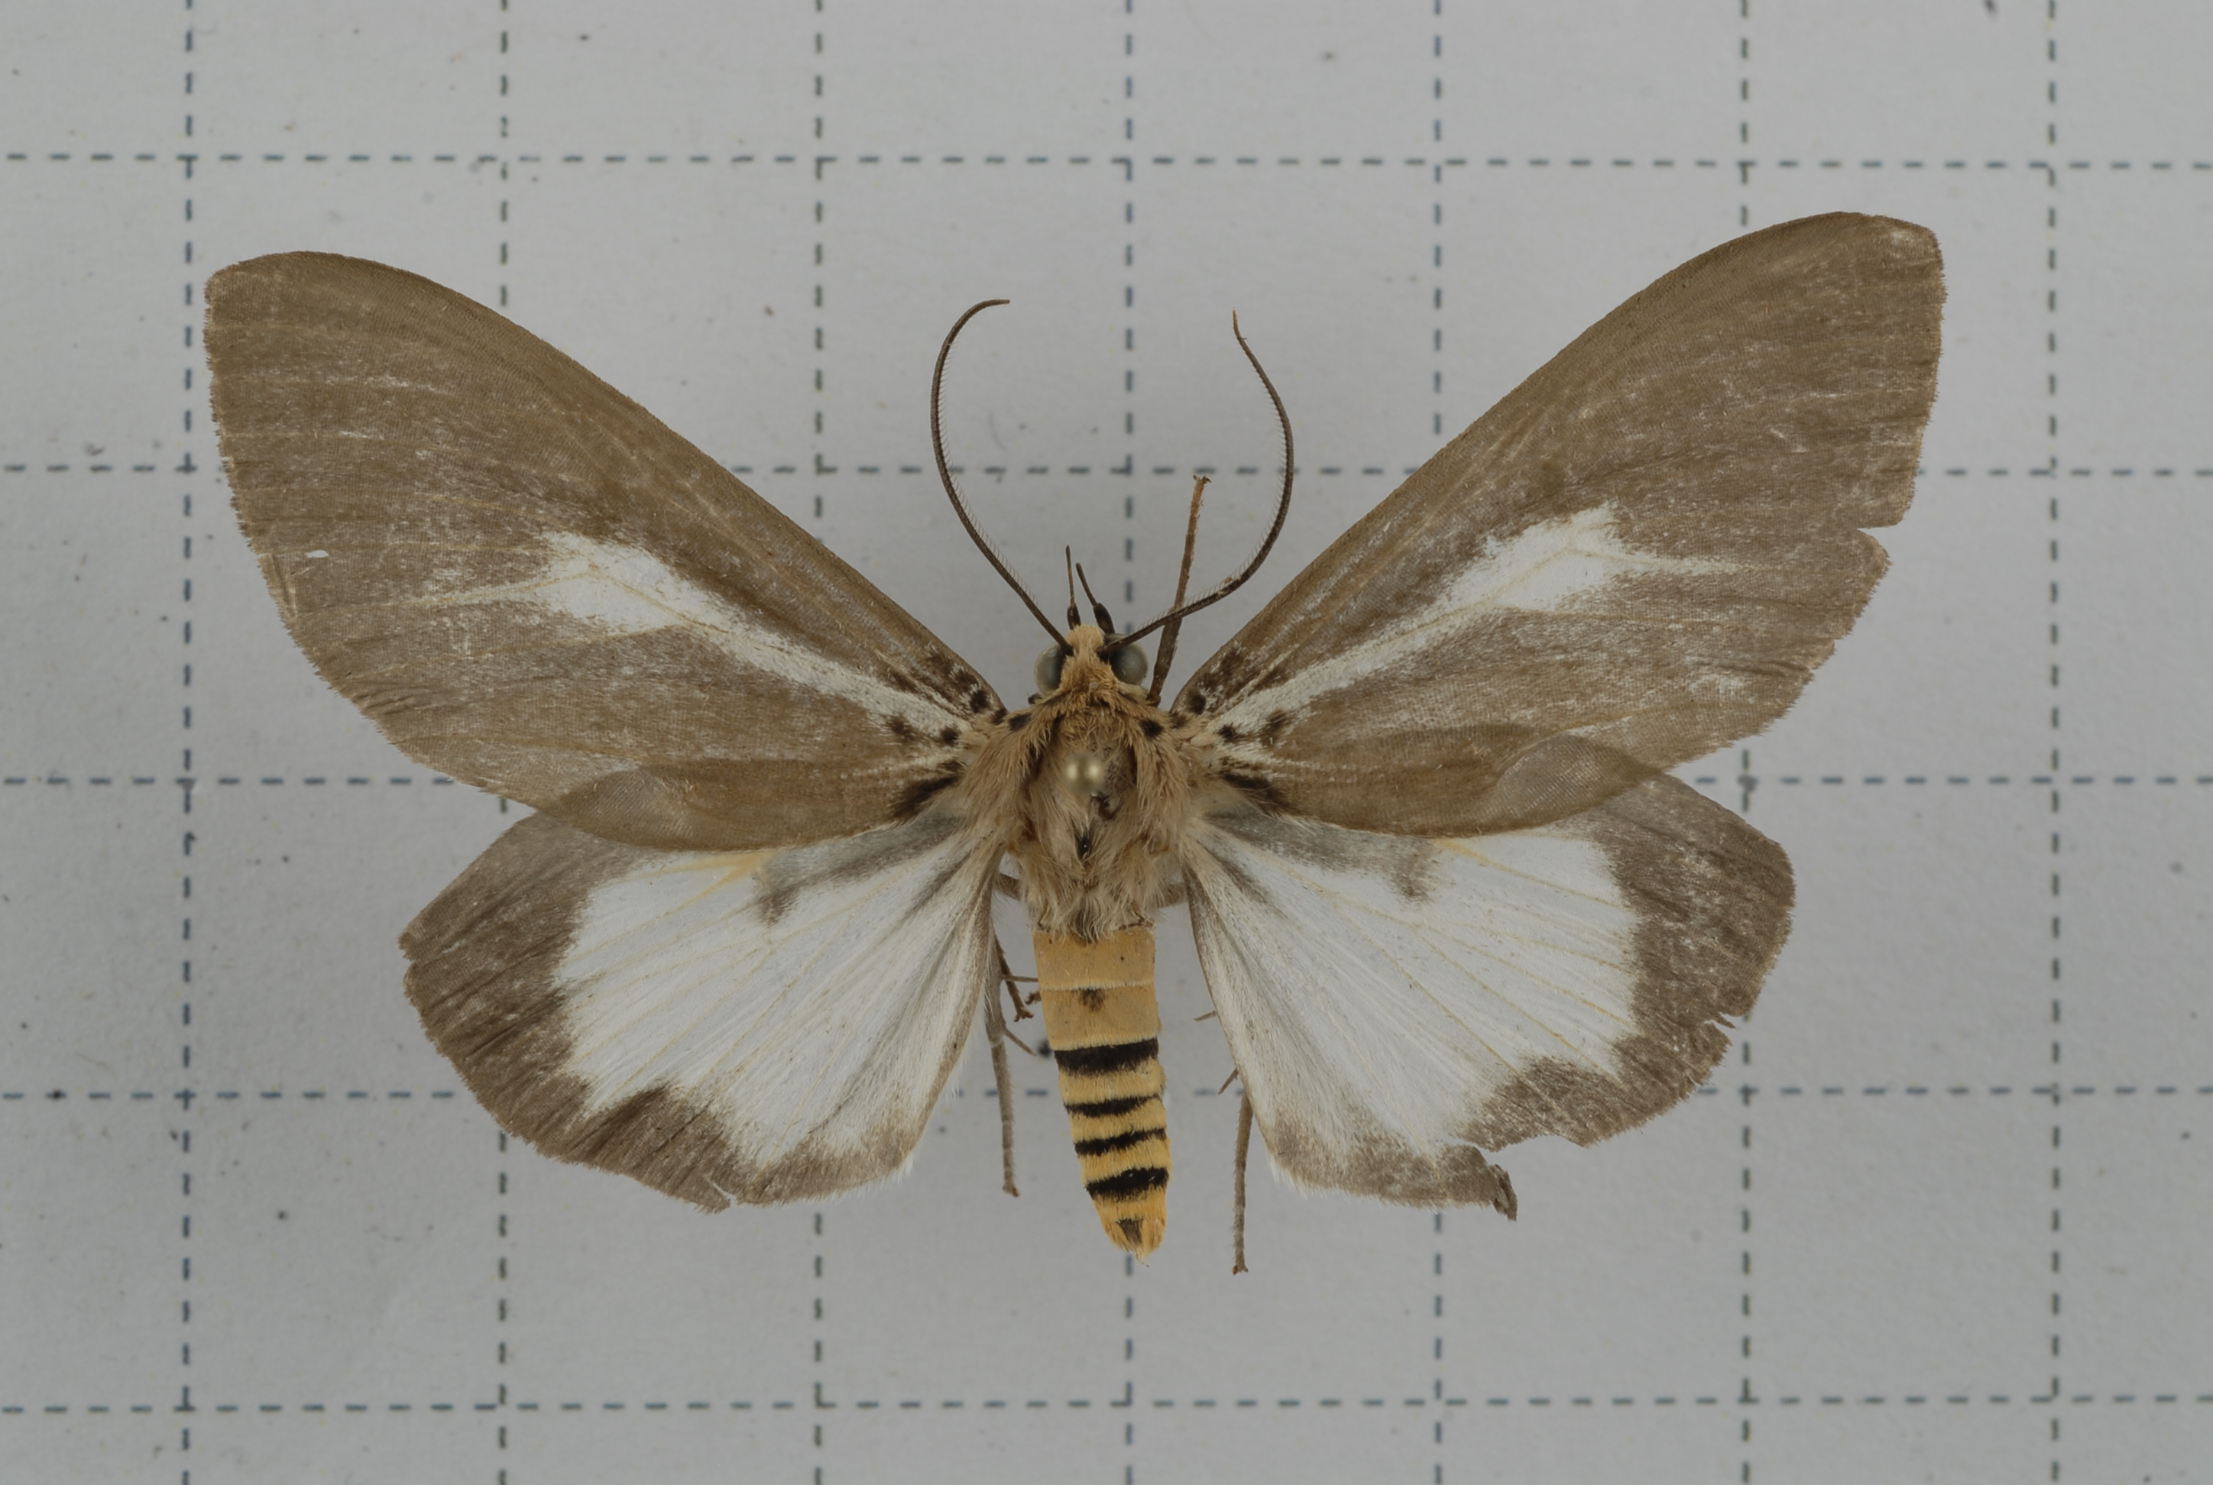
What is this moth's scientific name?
Asota heliconia zebrina
